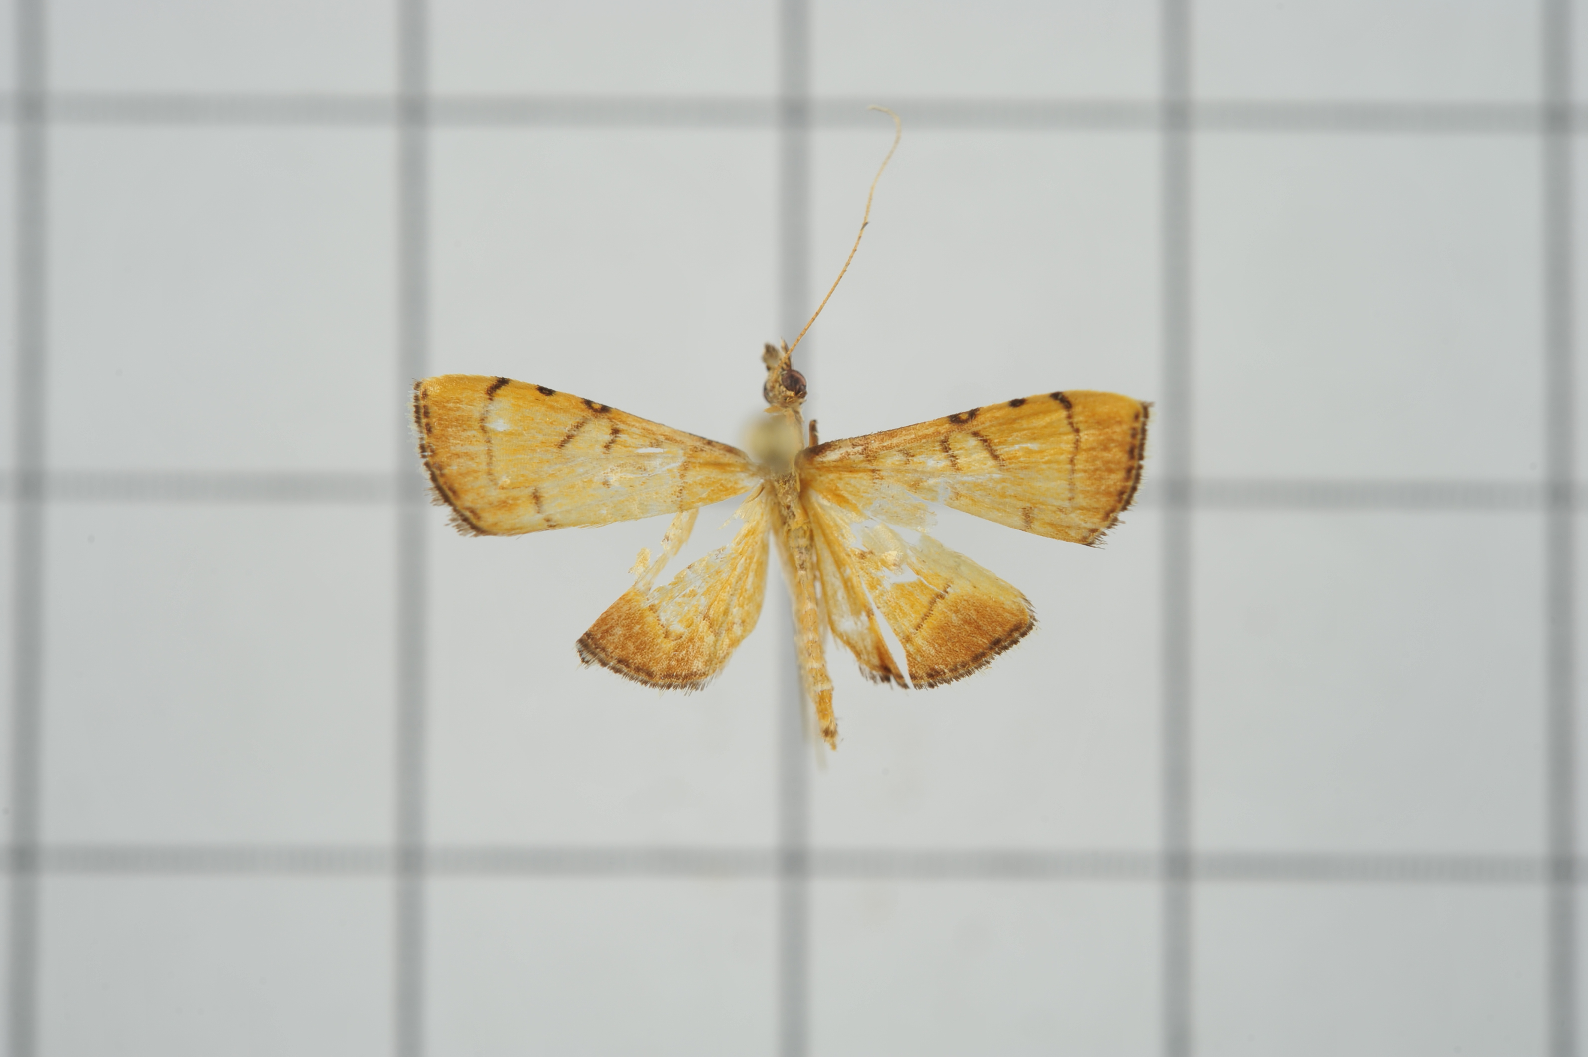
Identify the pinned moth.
Dolicharthria charonialis
